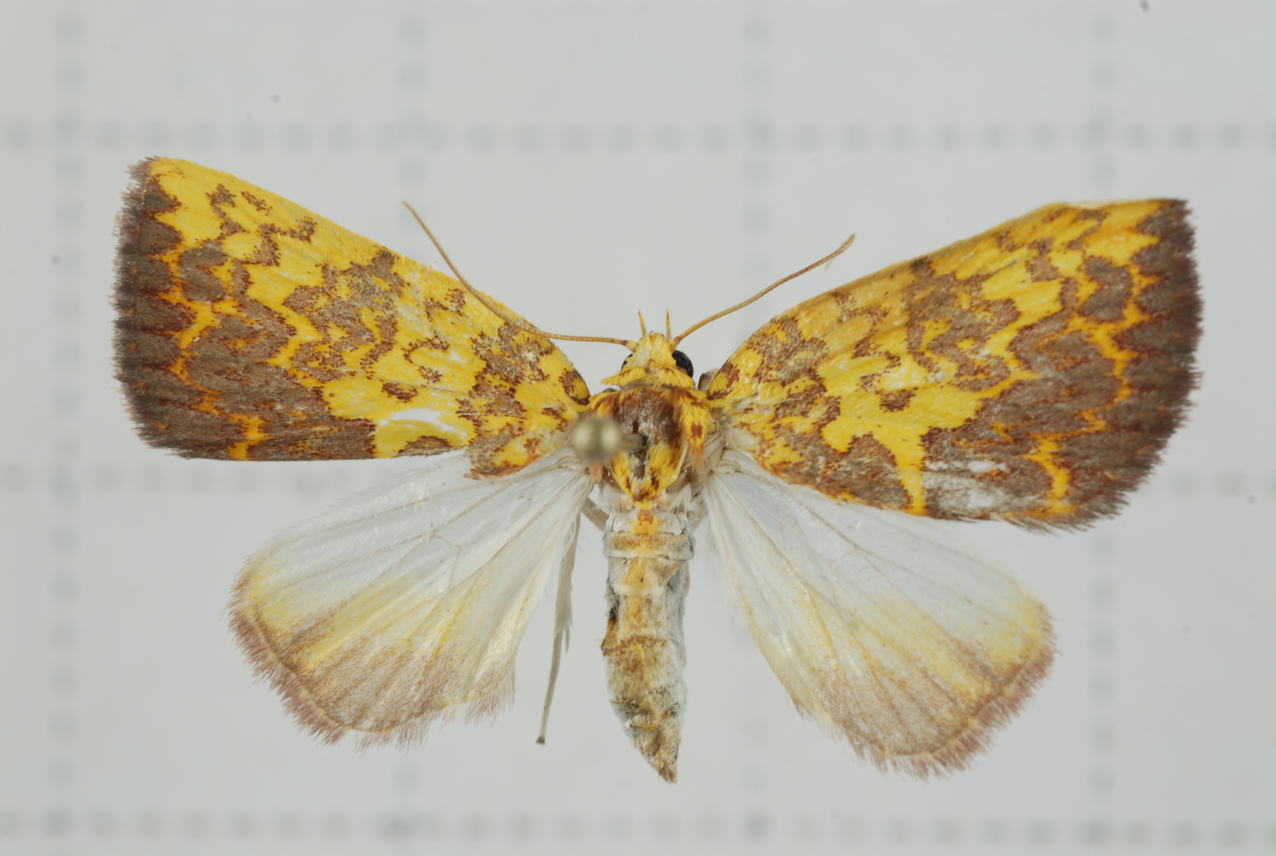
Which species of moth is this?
Siglophora ferreilutea
